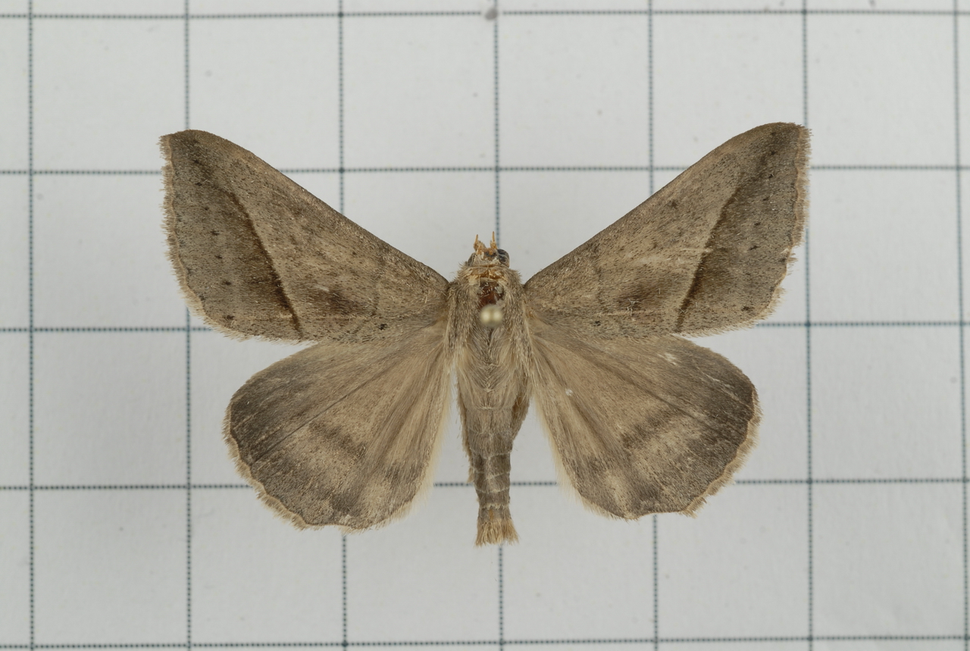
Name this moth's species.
Mocis frugalis
